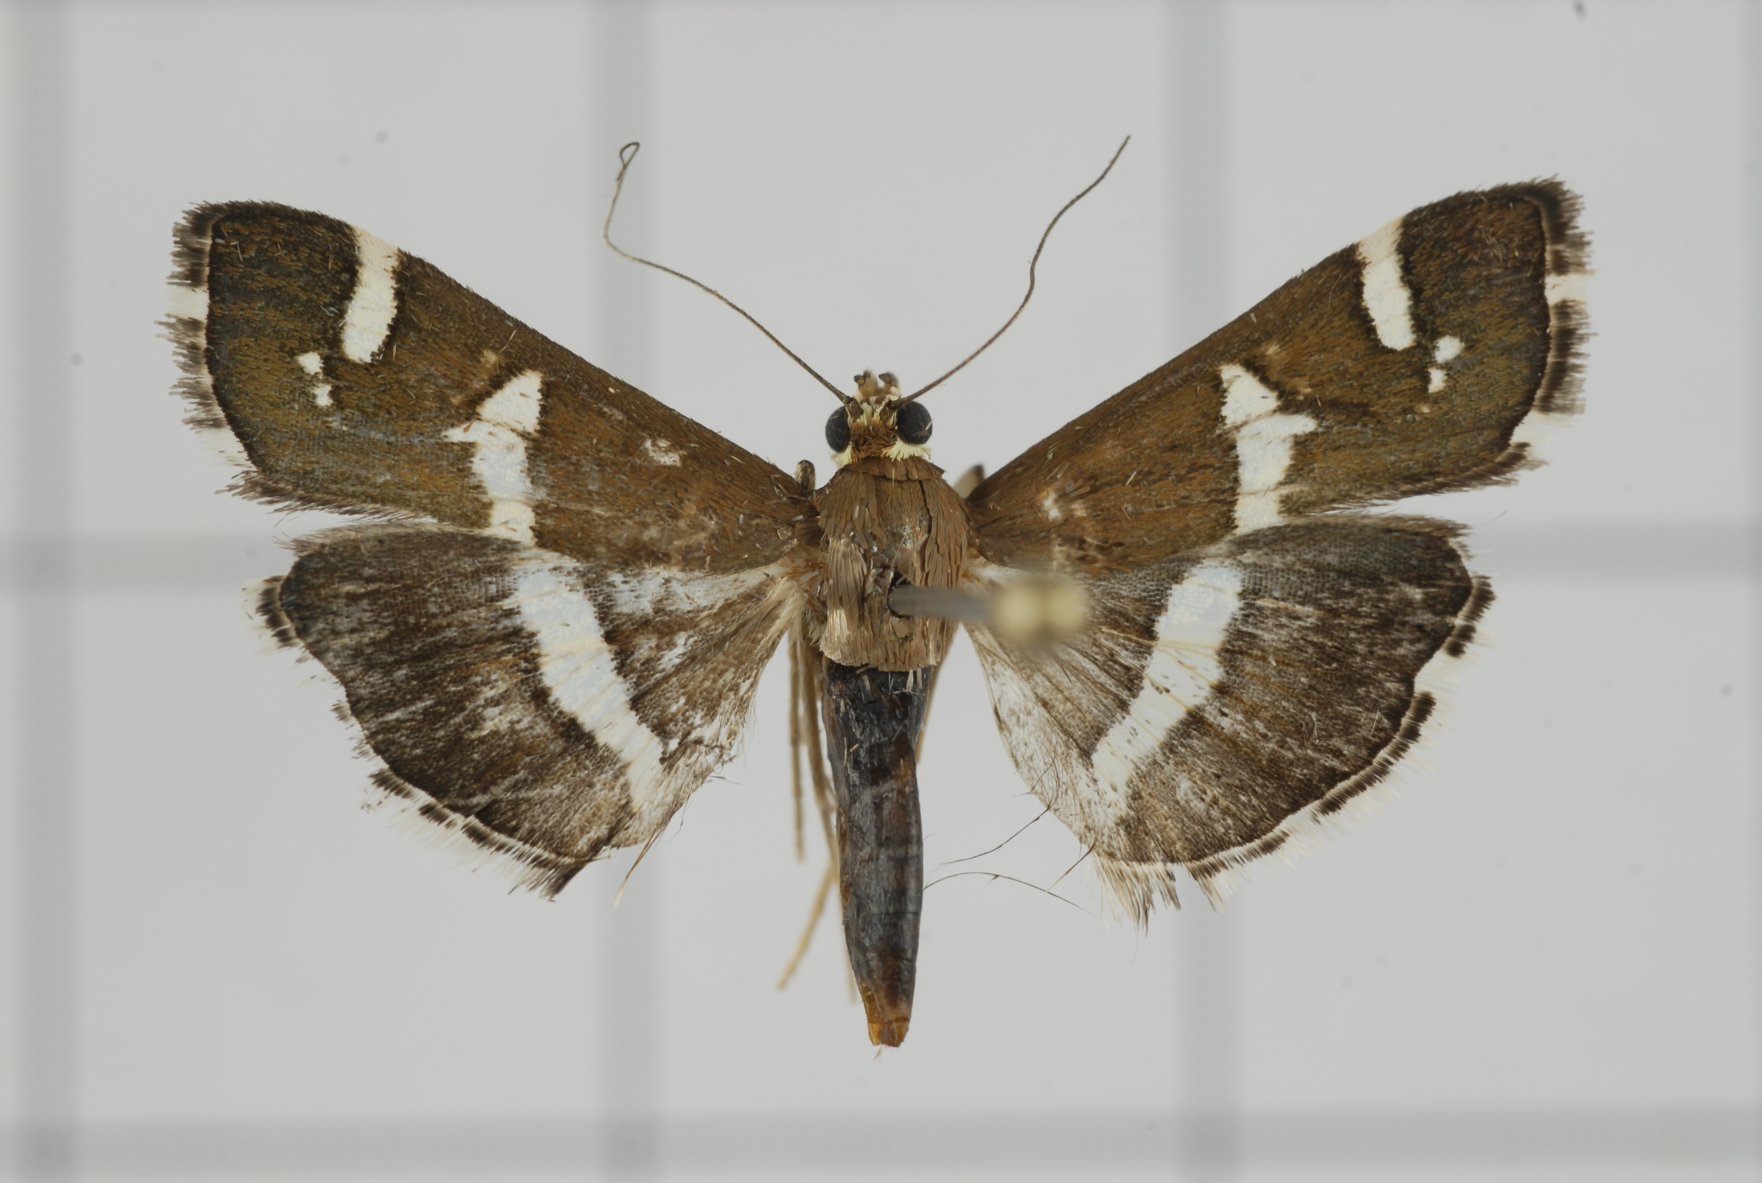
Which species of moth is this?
Spoladea recurvalis
